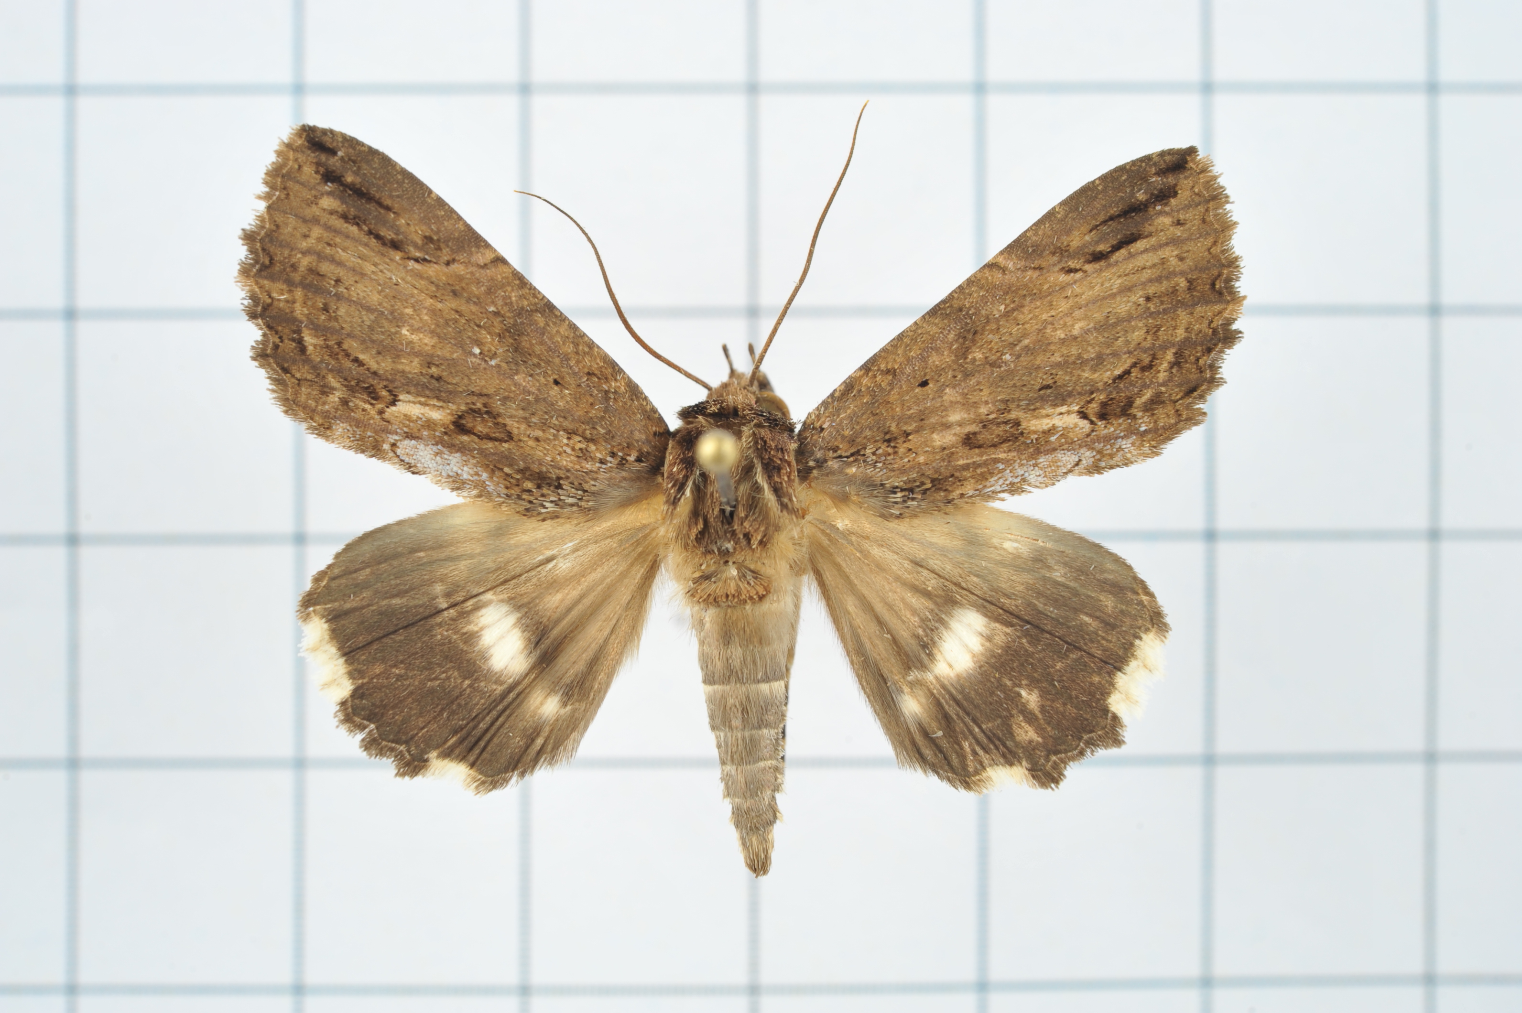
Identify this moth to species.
Ercheia cyllaria
